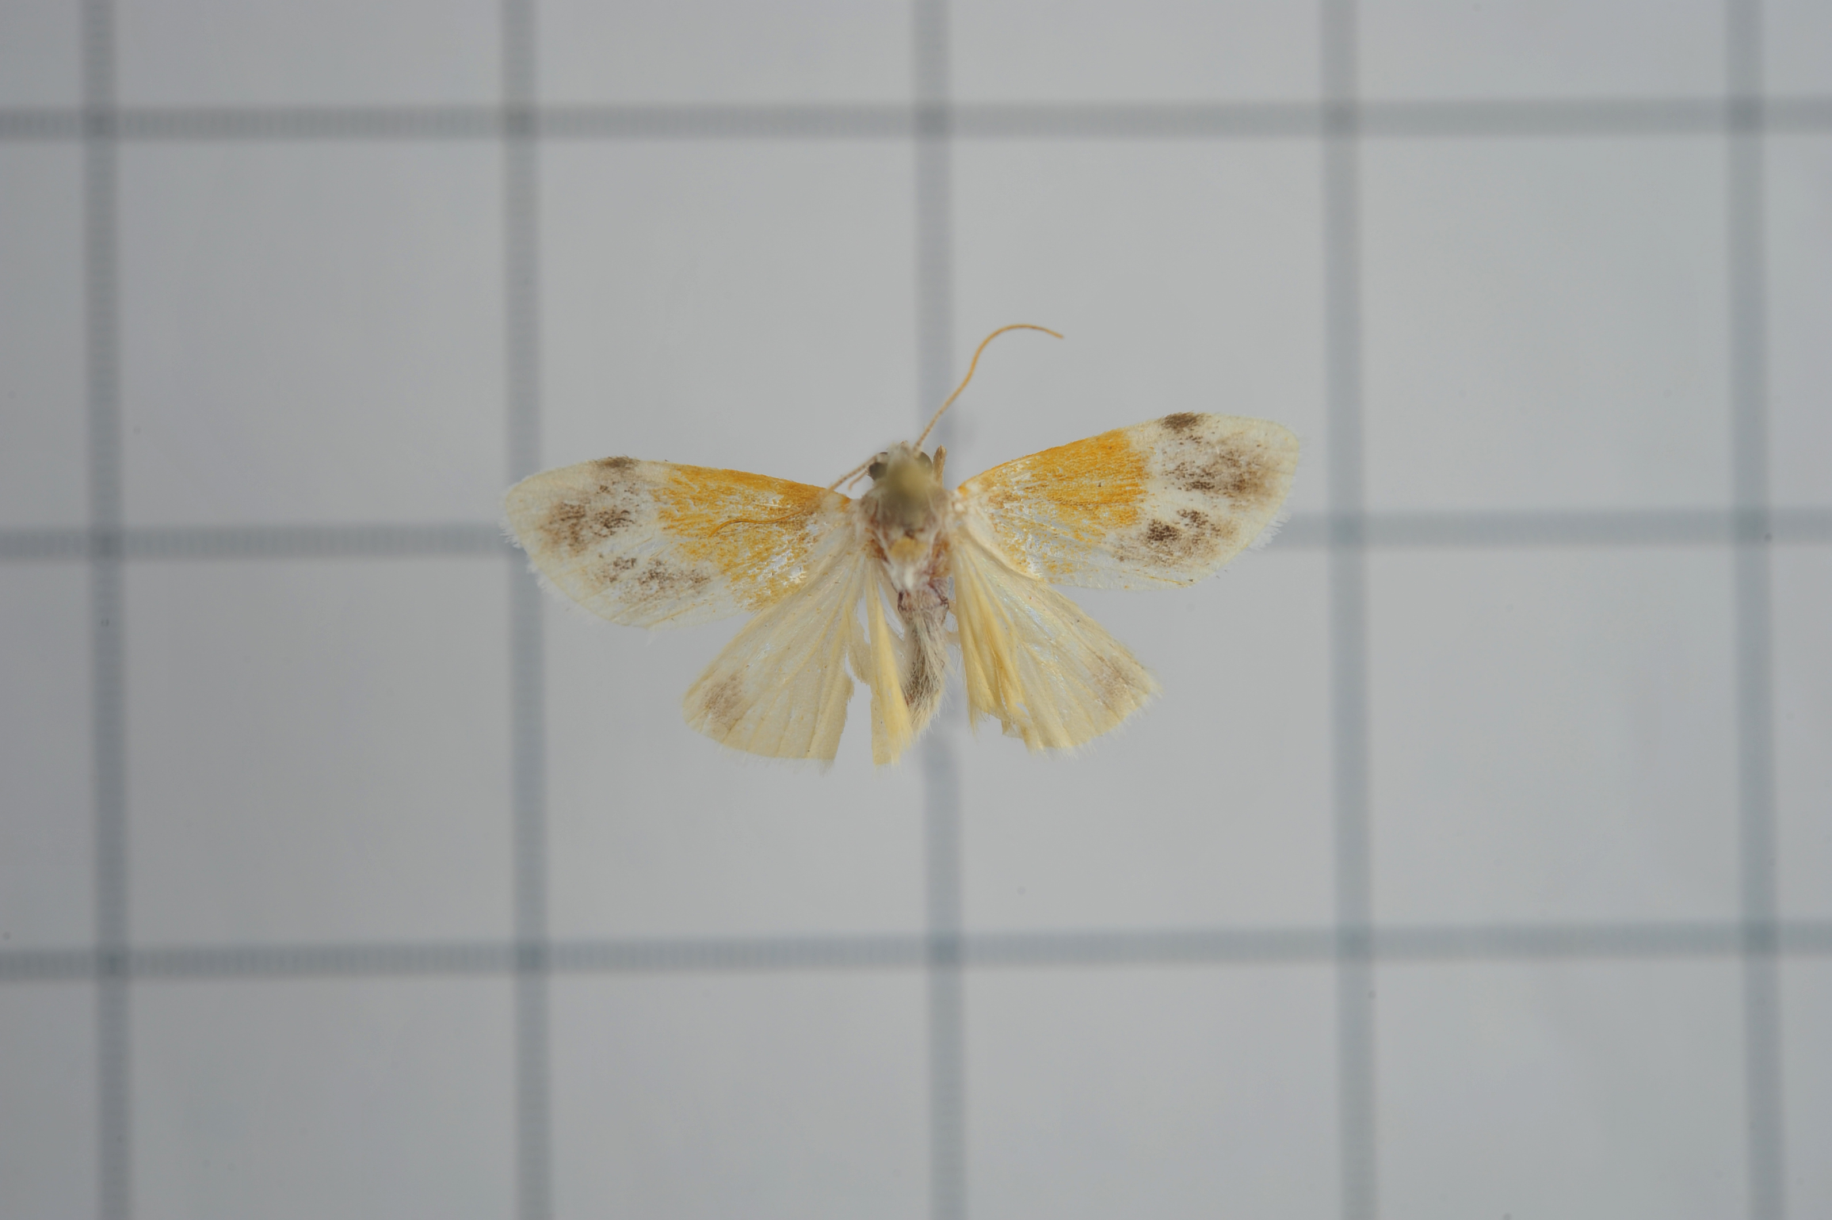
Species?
Nanarsine semilutea
